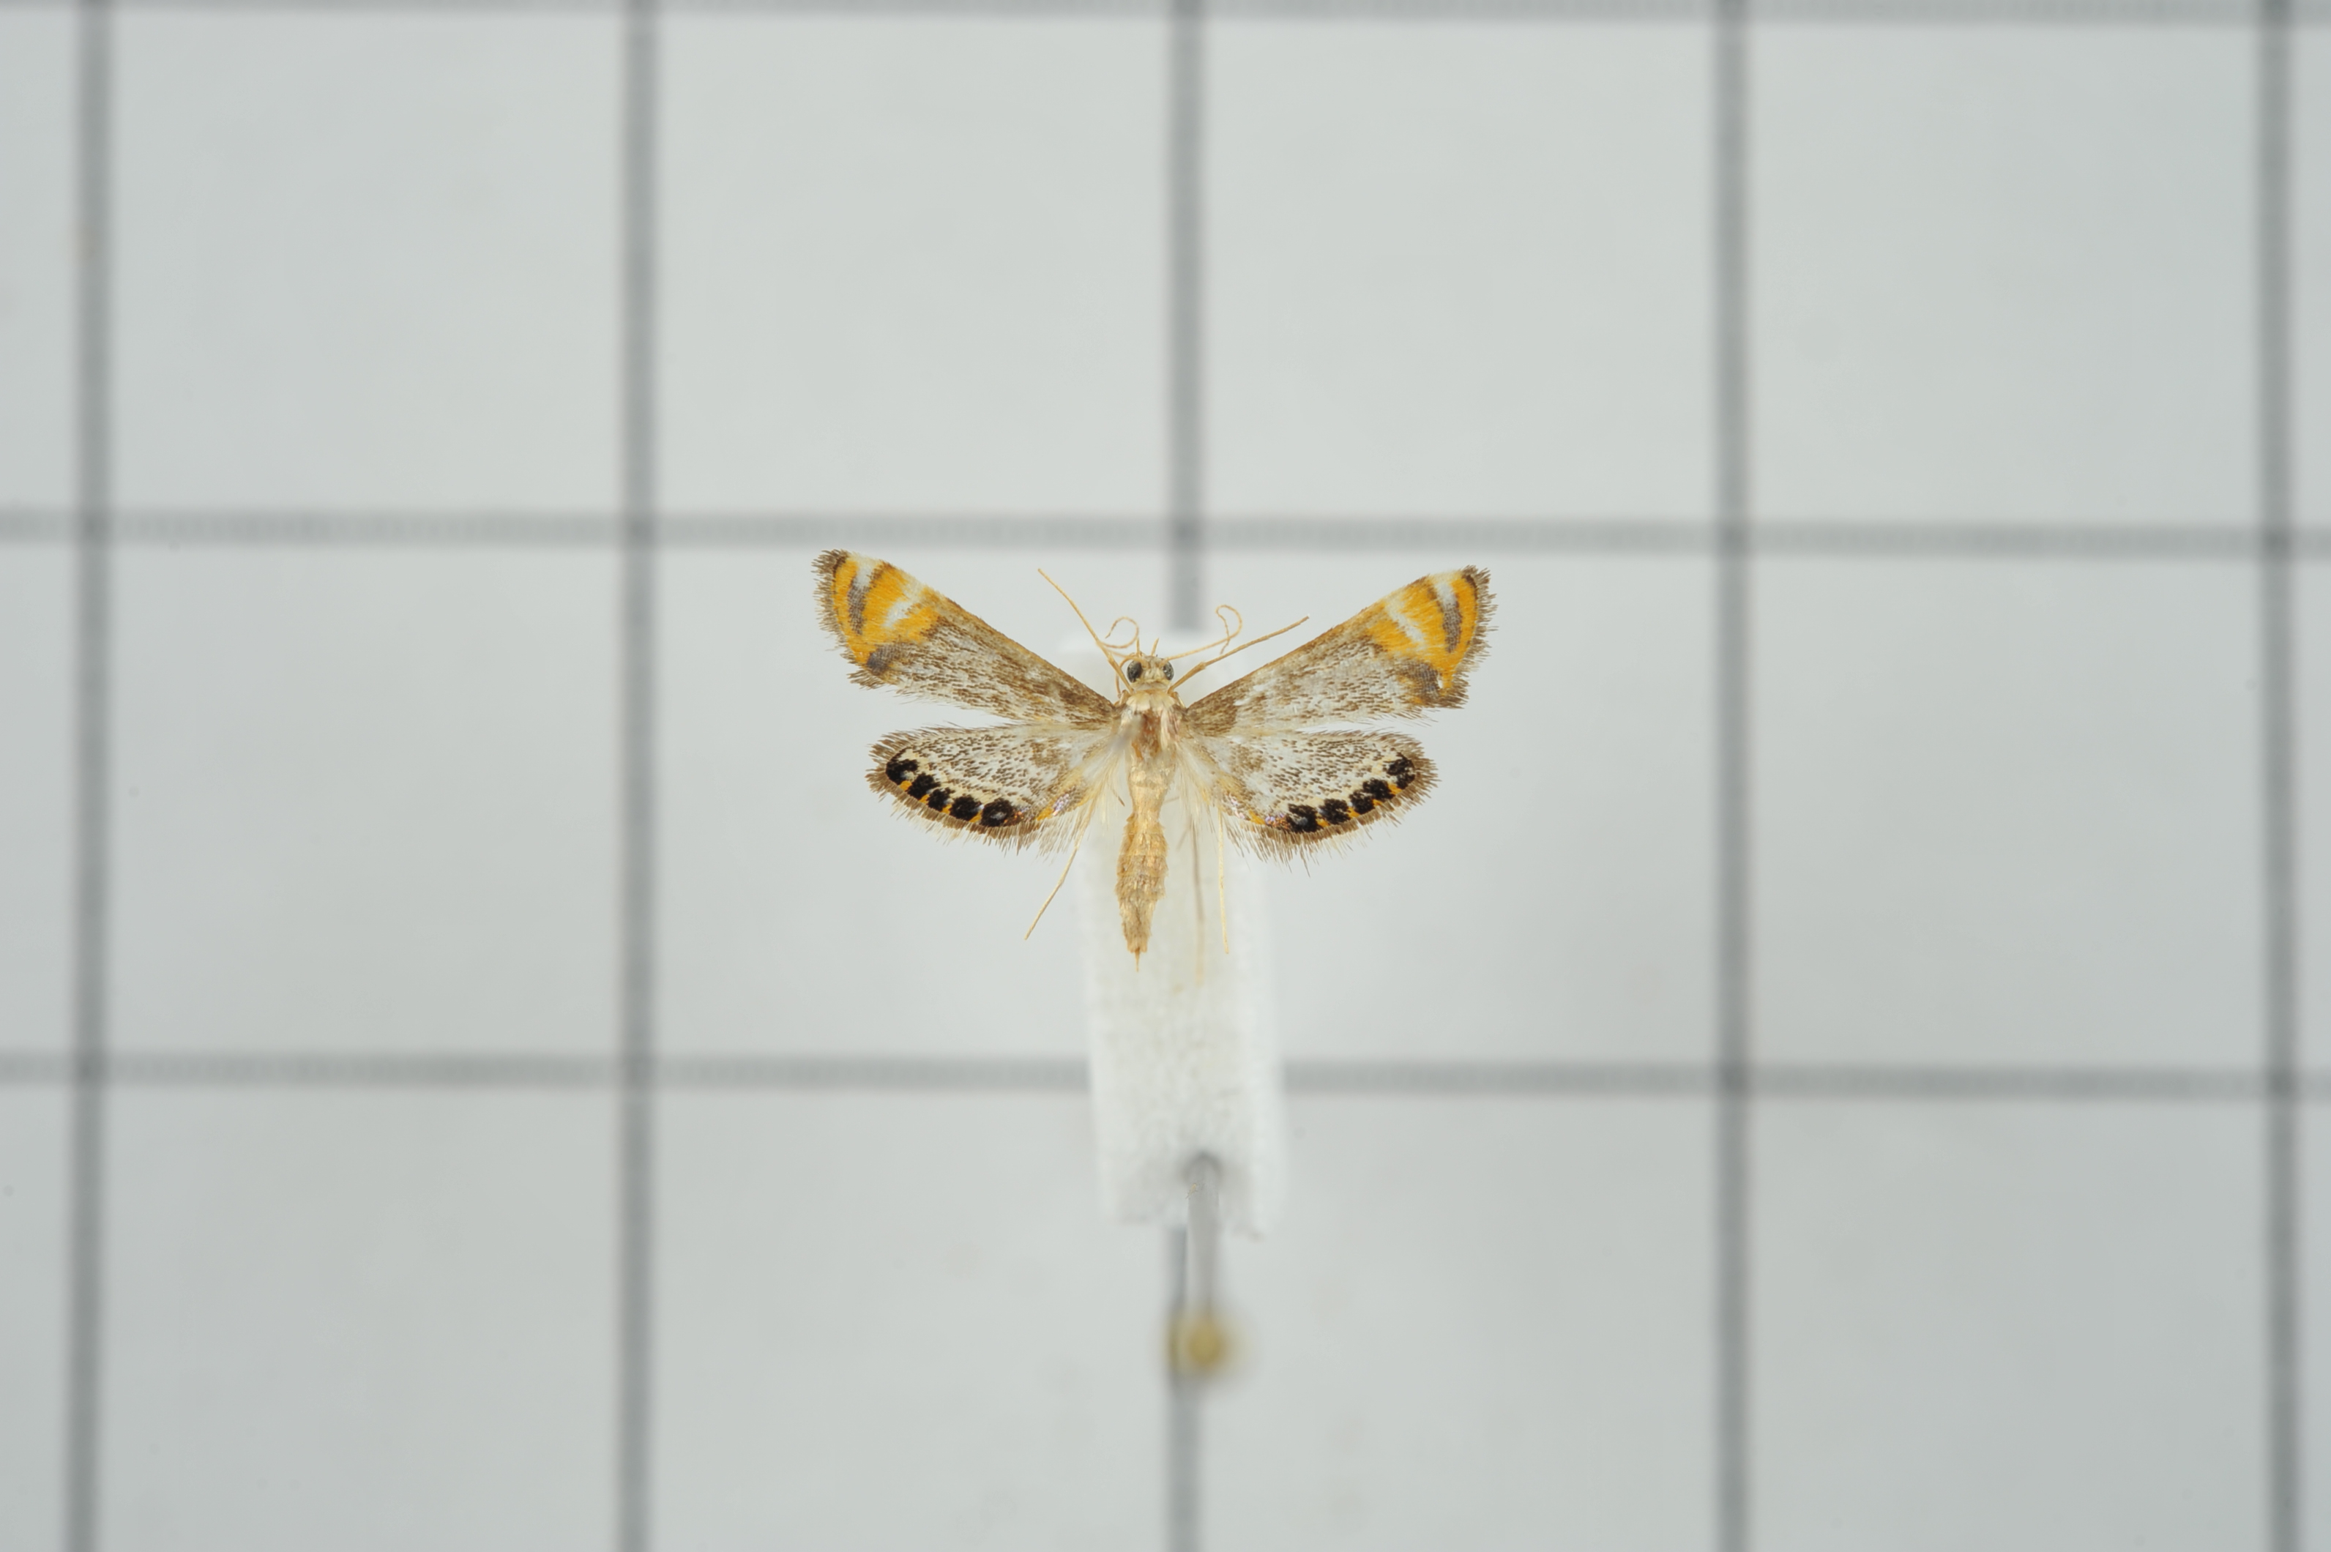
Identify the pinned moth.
Nymphicula yoshiyasui
